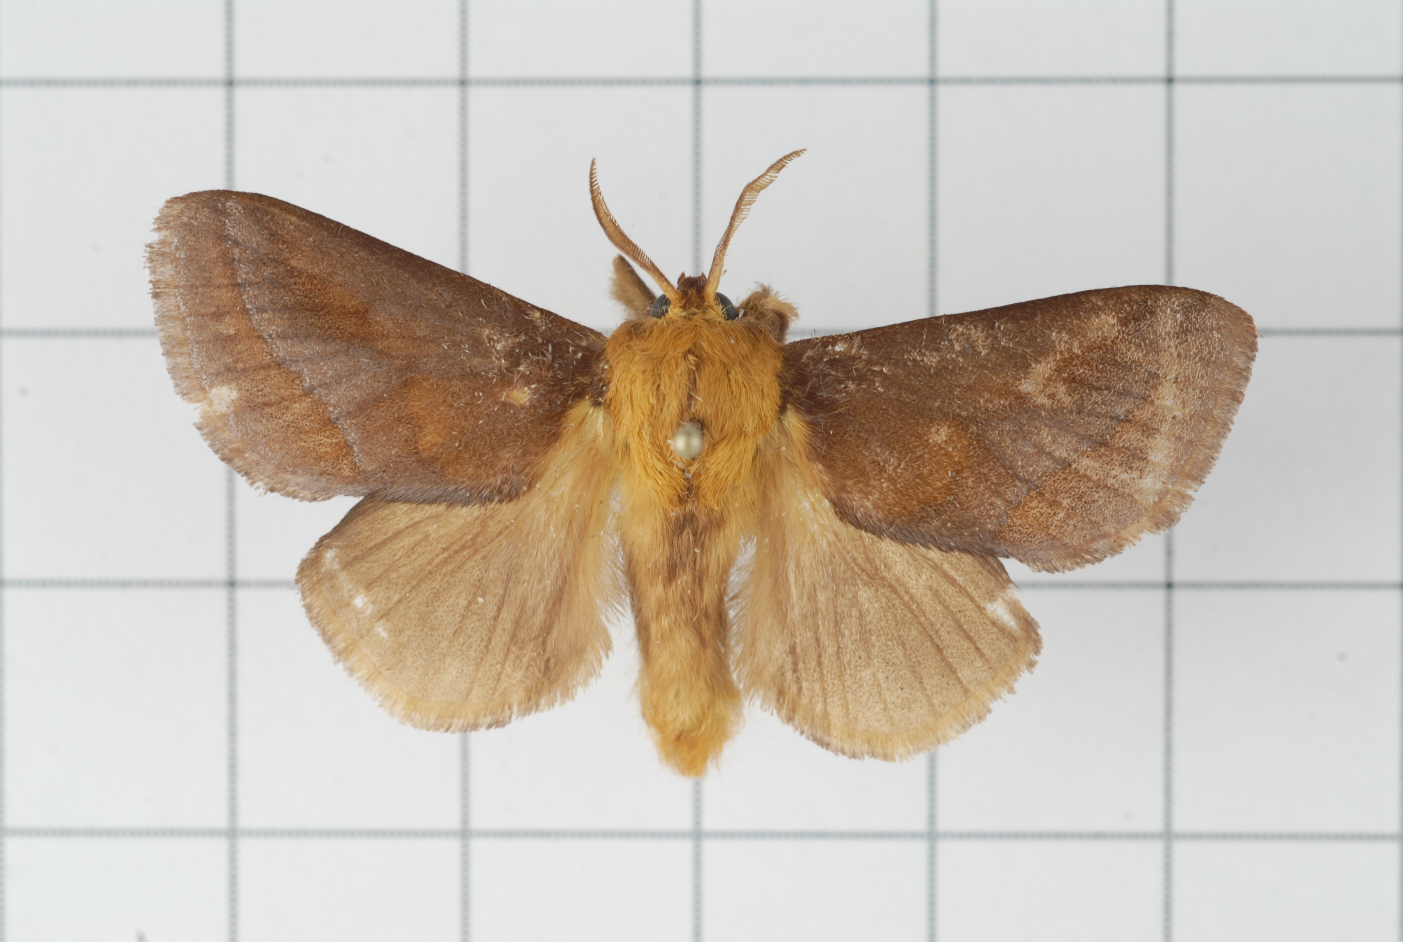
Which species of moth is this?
Narosoideus flavidorsalis
